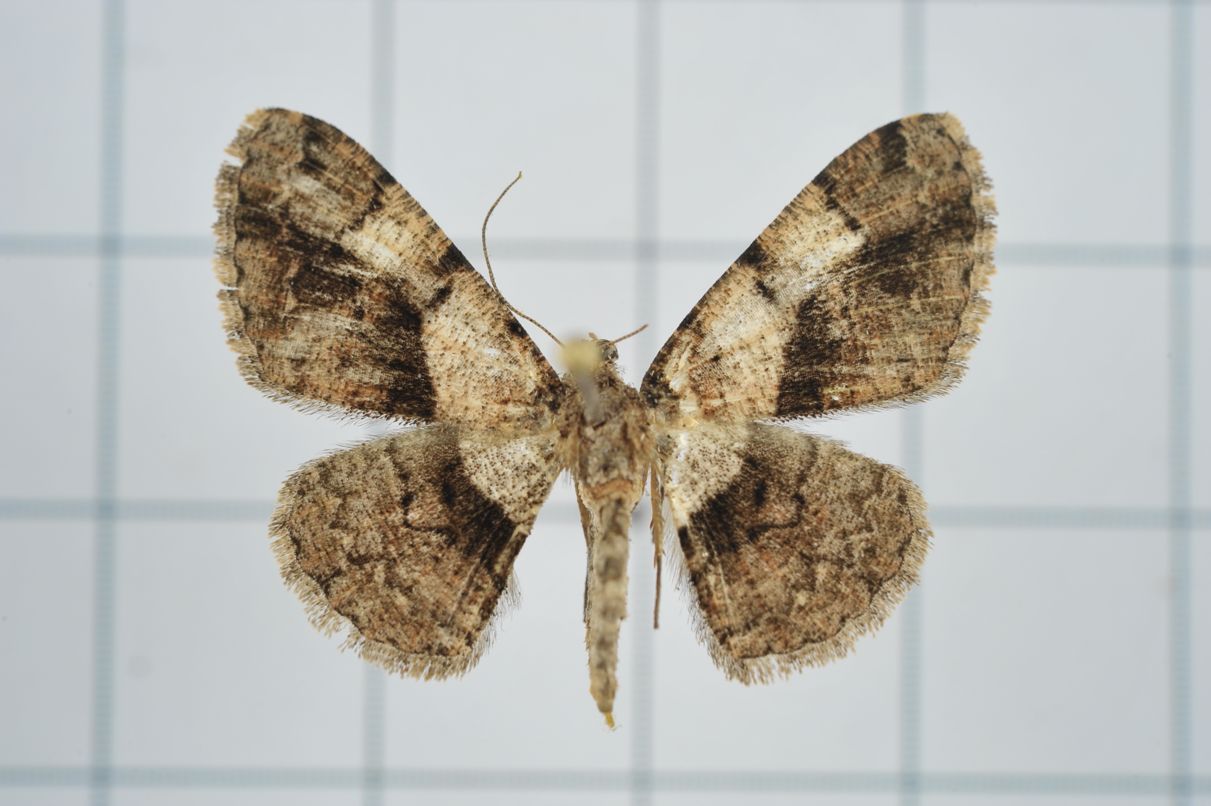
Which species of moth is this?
Satoblephara owadai
